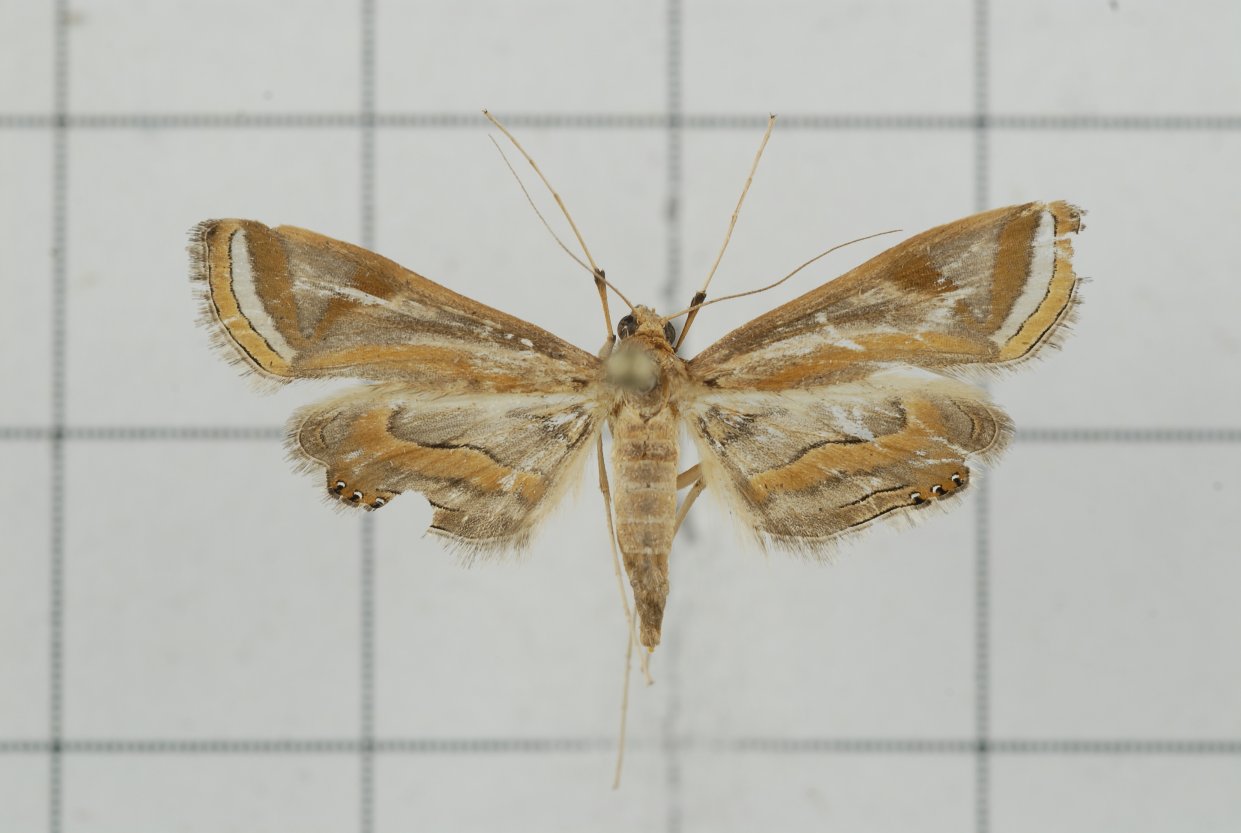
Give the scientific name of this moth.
Eoophyla gibbosalis
